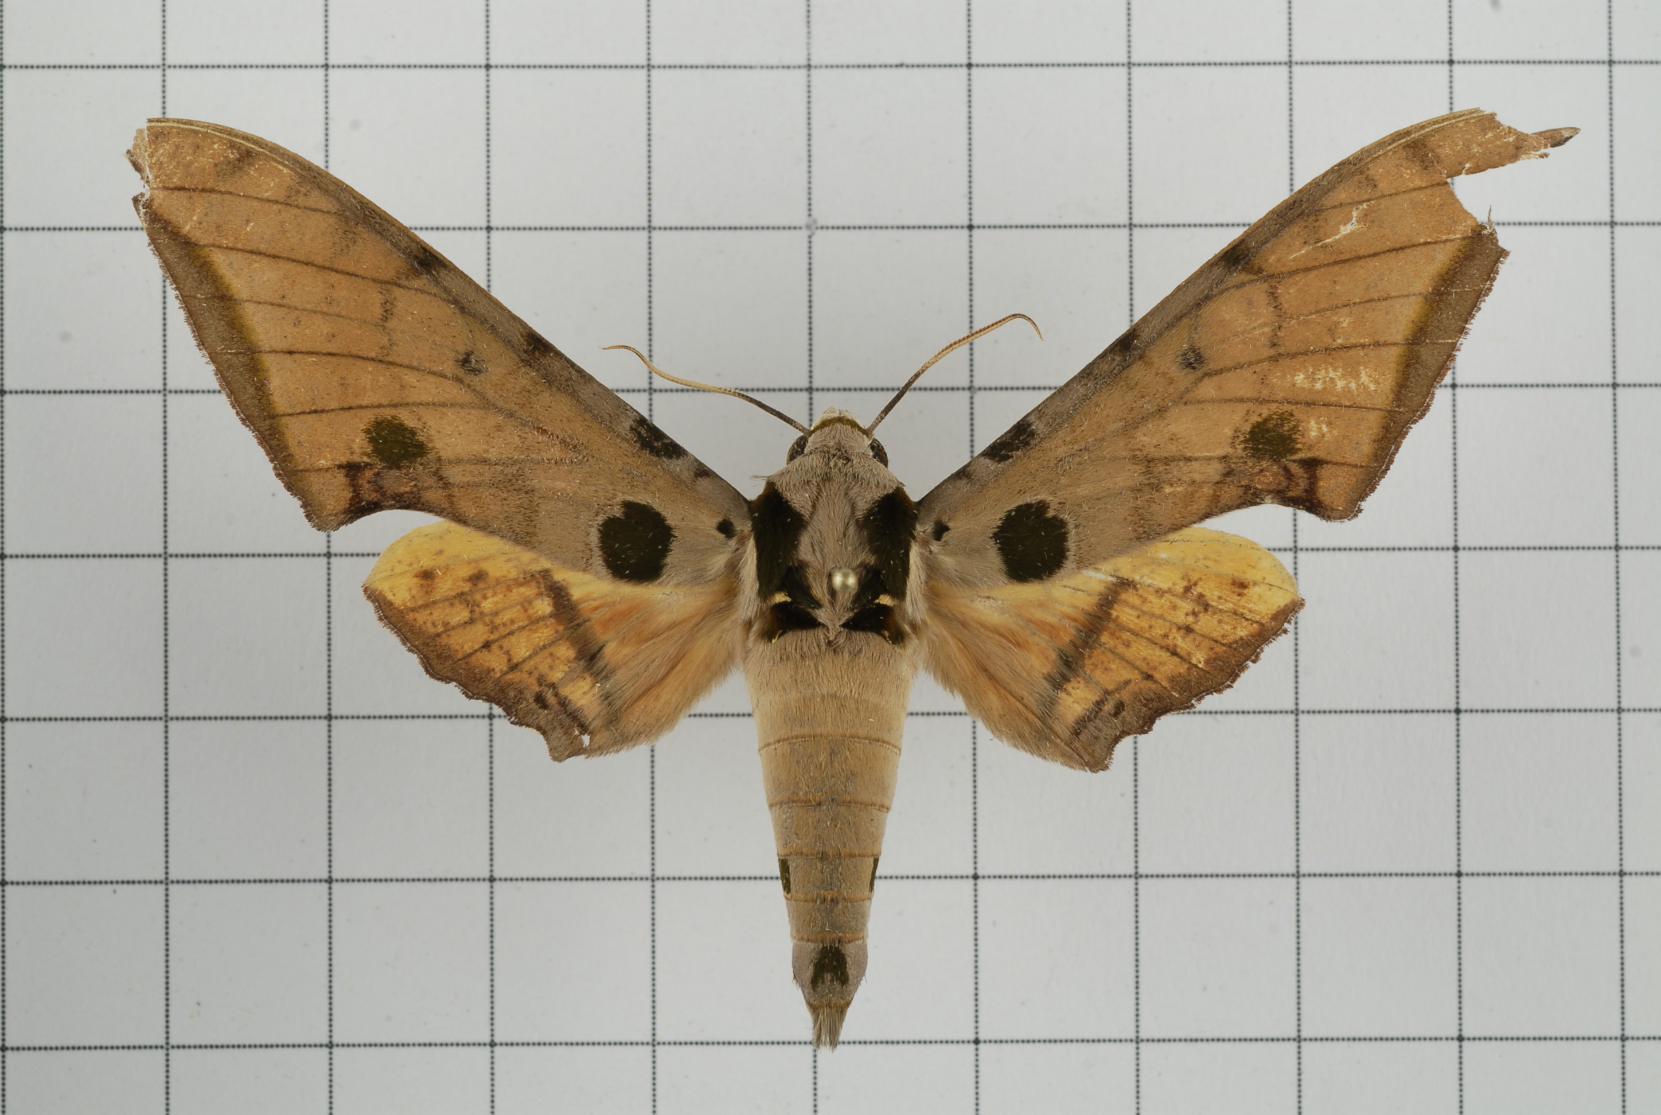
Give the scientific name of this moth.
Ambulyx ochracea ochracea
